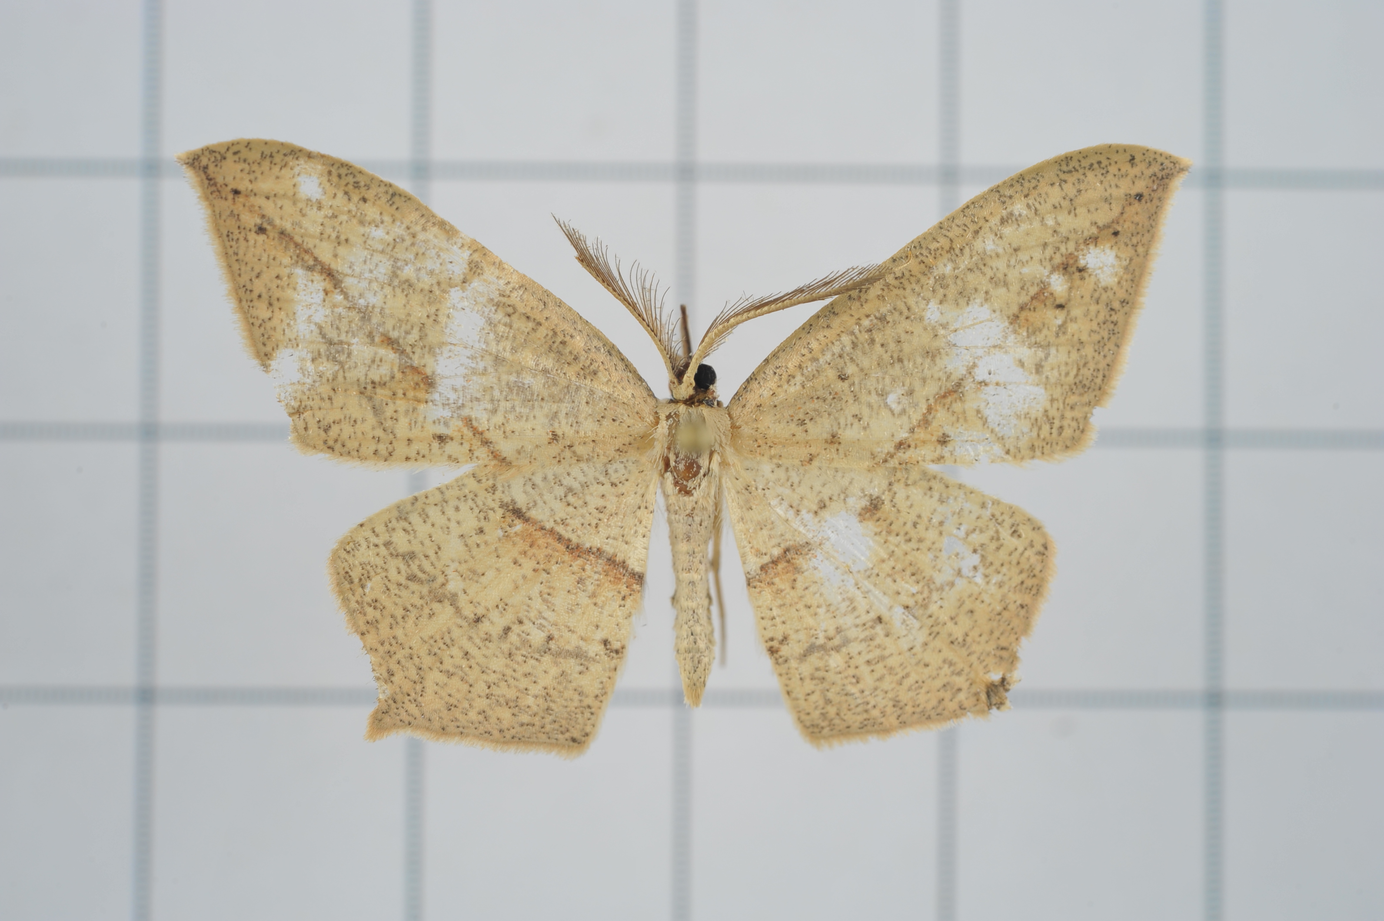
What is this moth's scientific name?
Timandra stueningi
